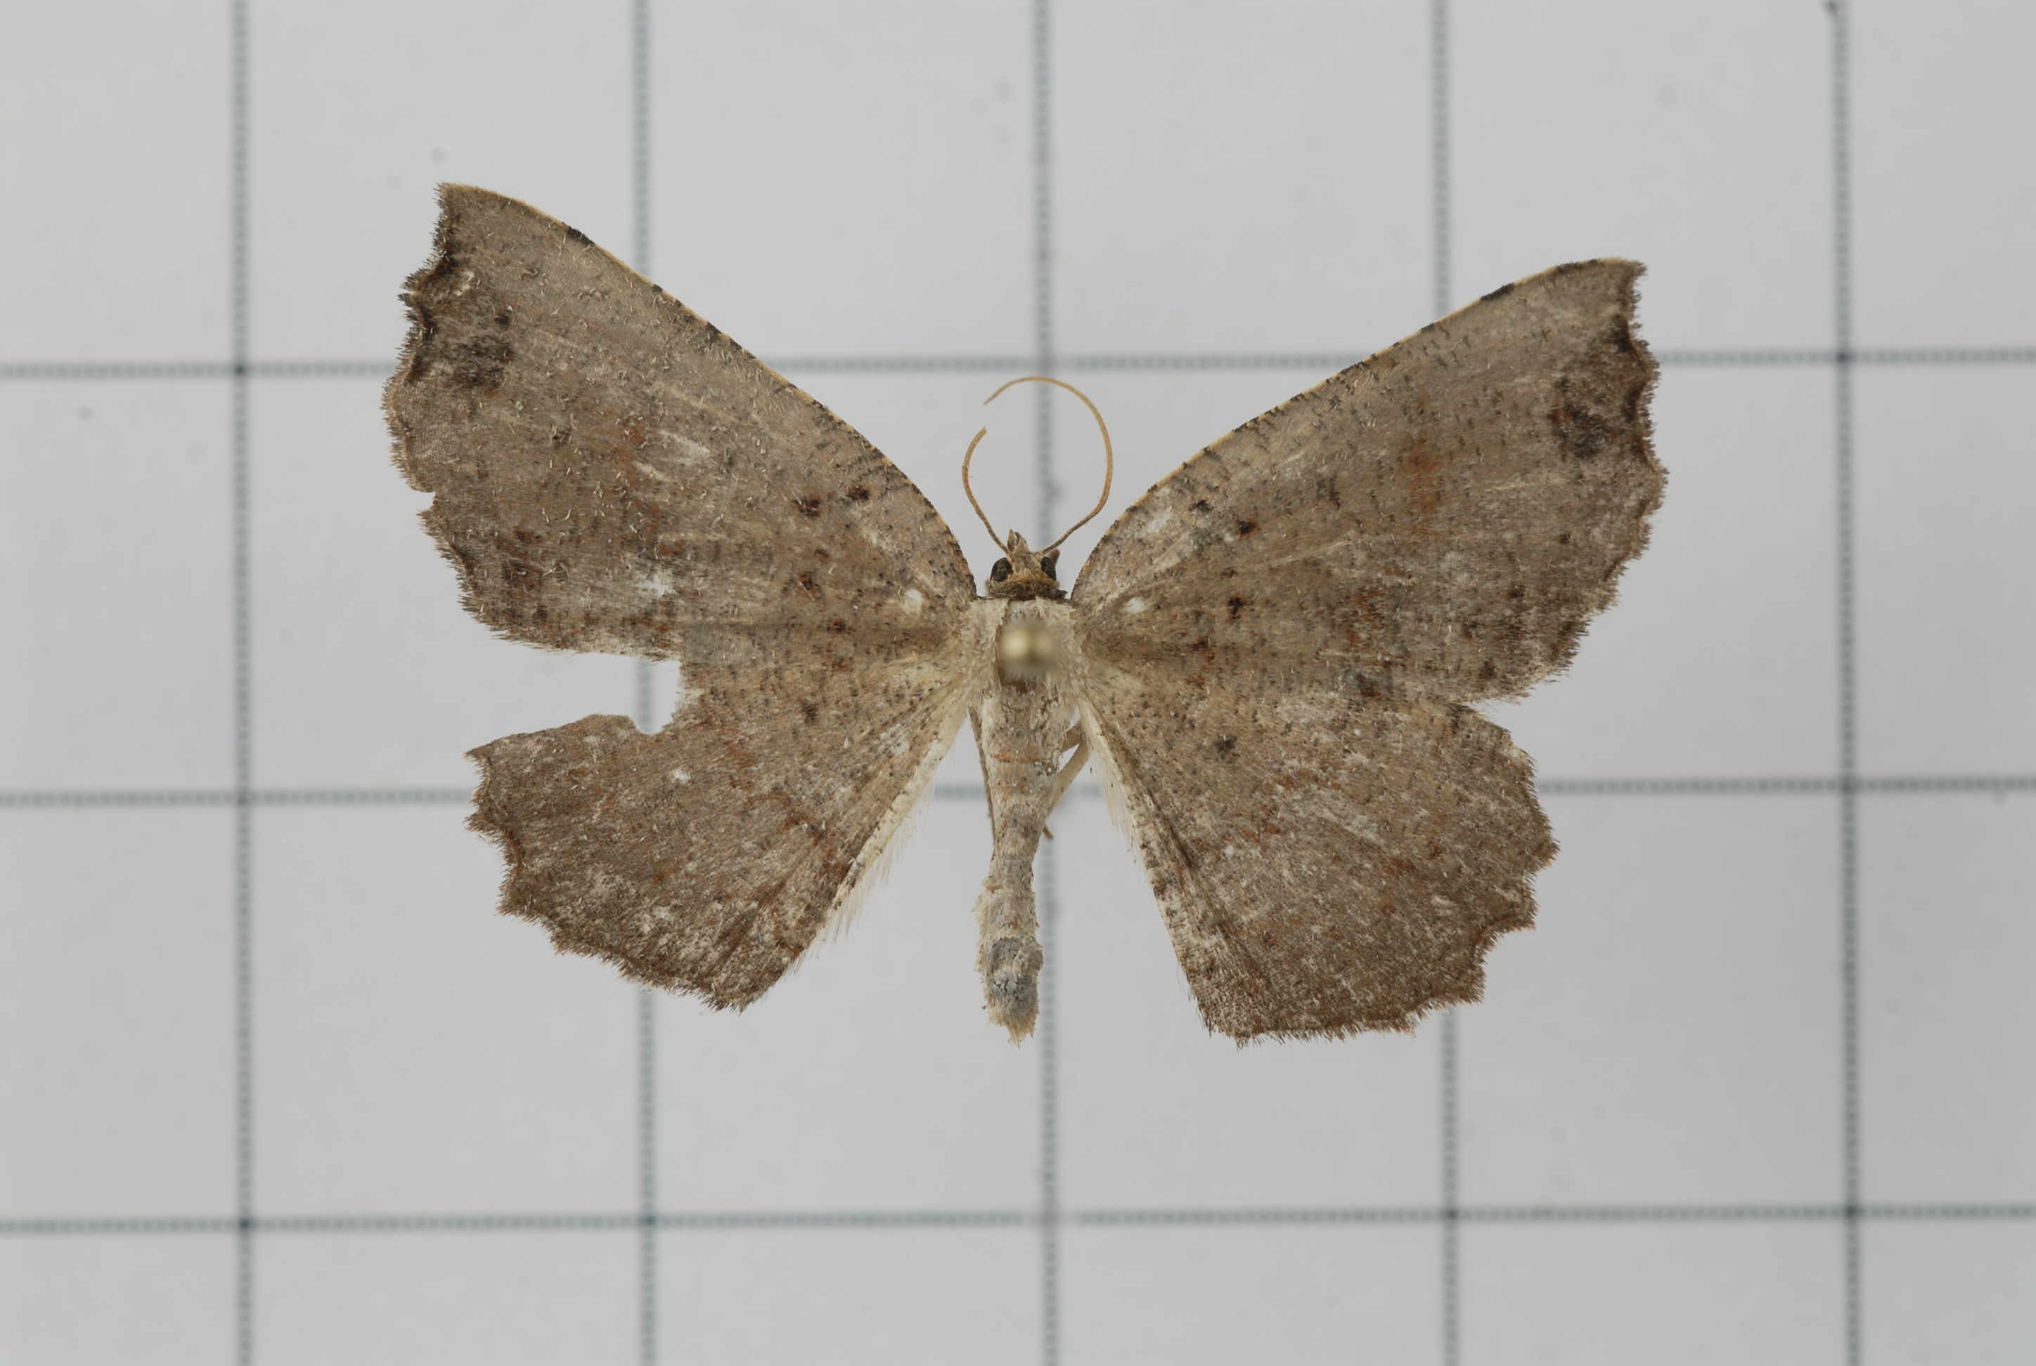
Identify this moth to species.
Ocoelophora lentiginosaria festa
